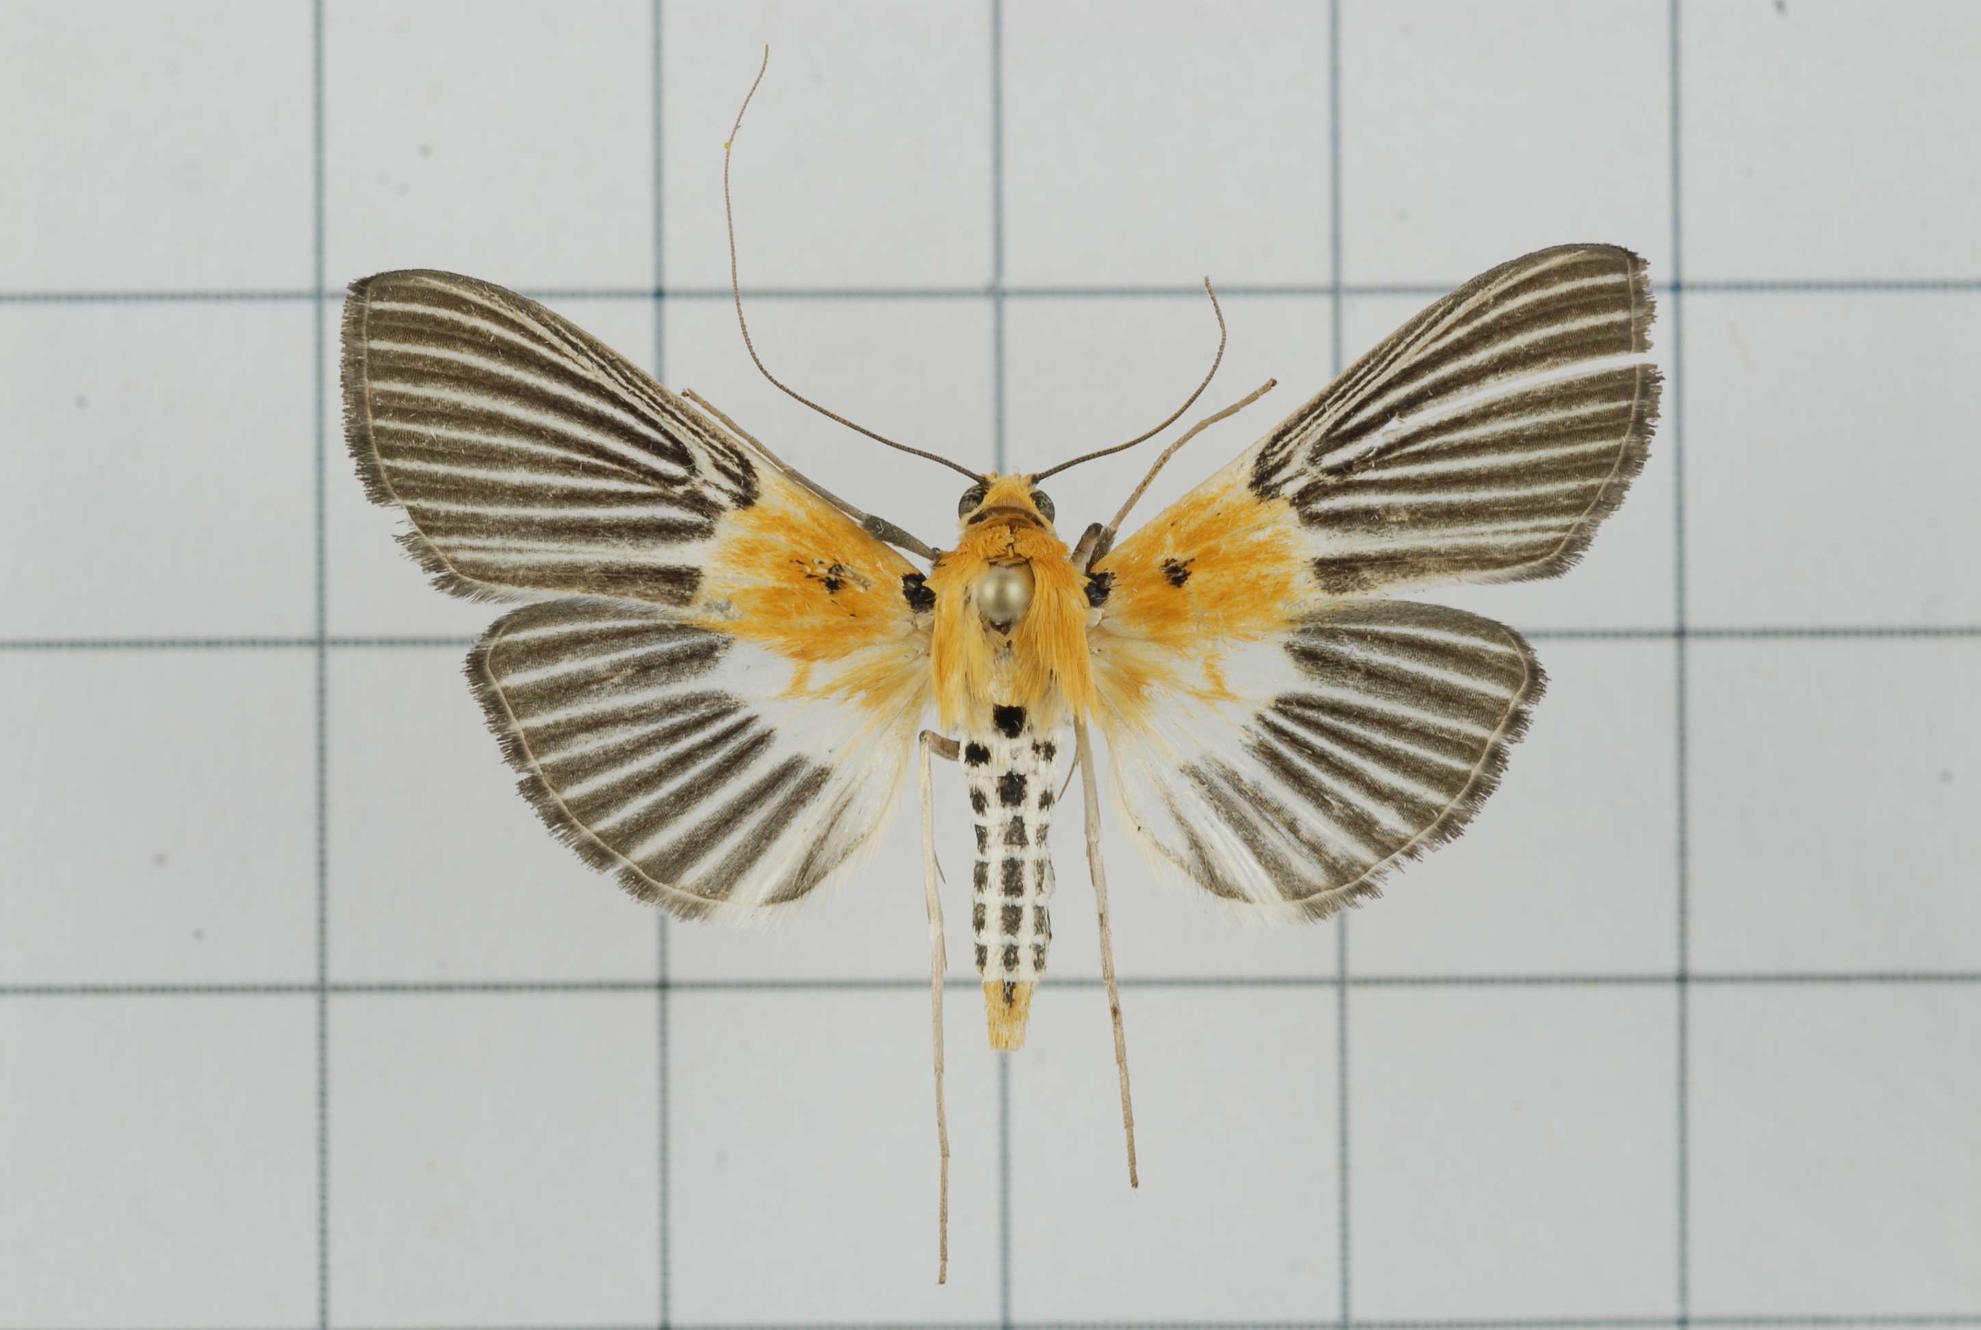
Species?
Nevrina procopia
